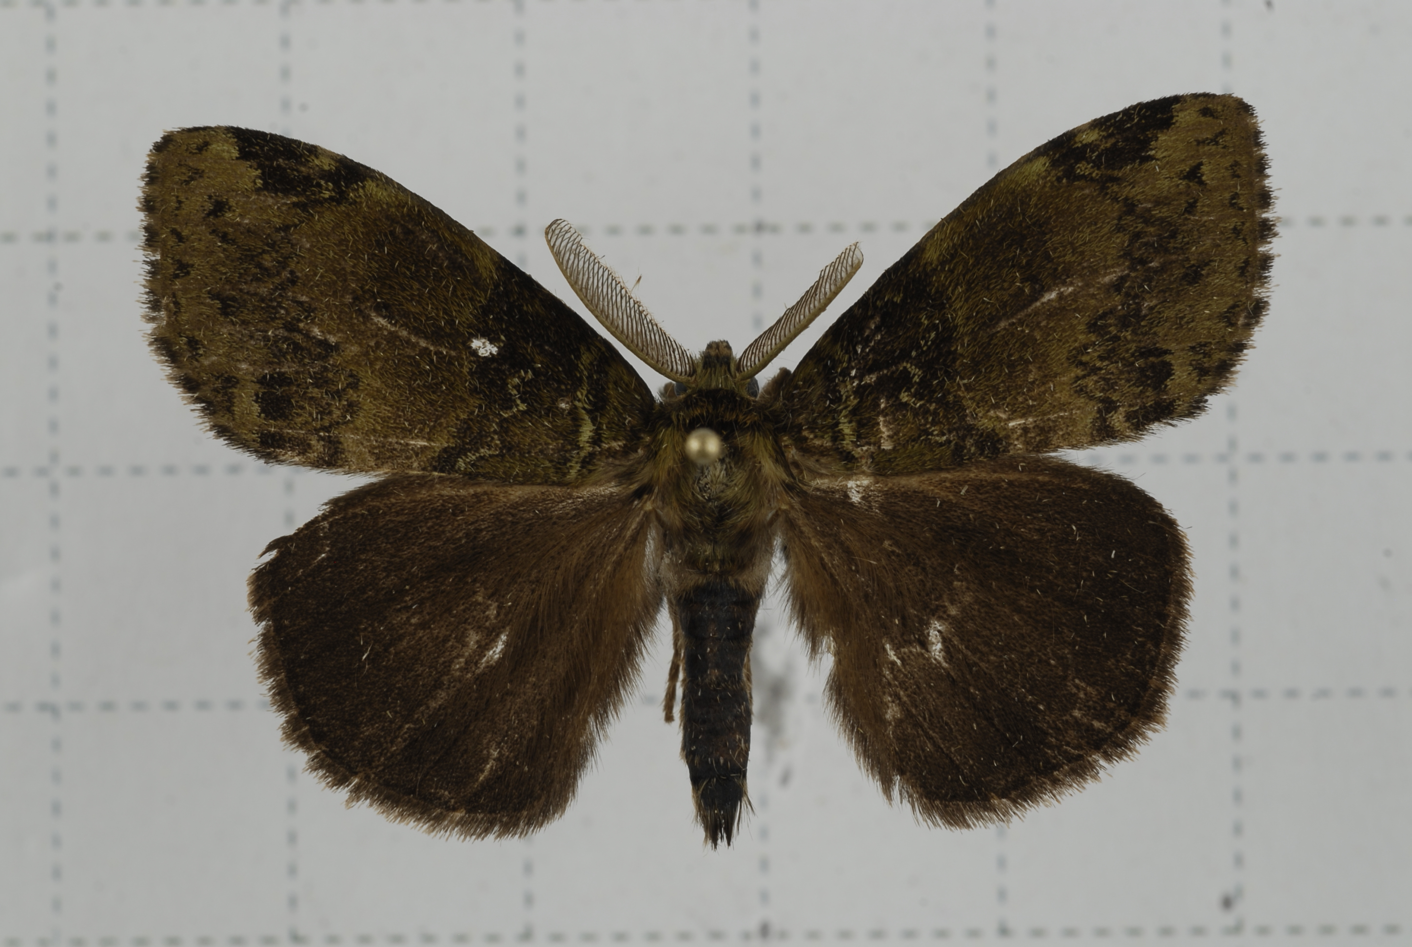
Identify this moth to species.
Ilema olivacea
